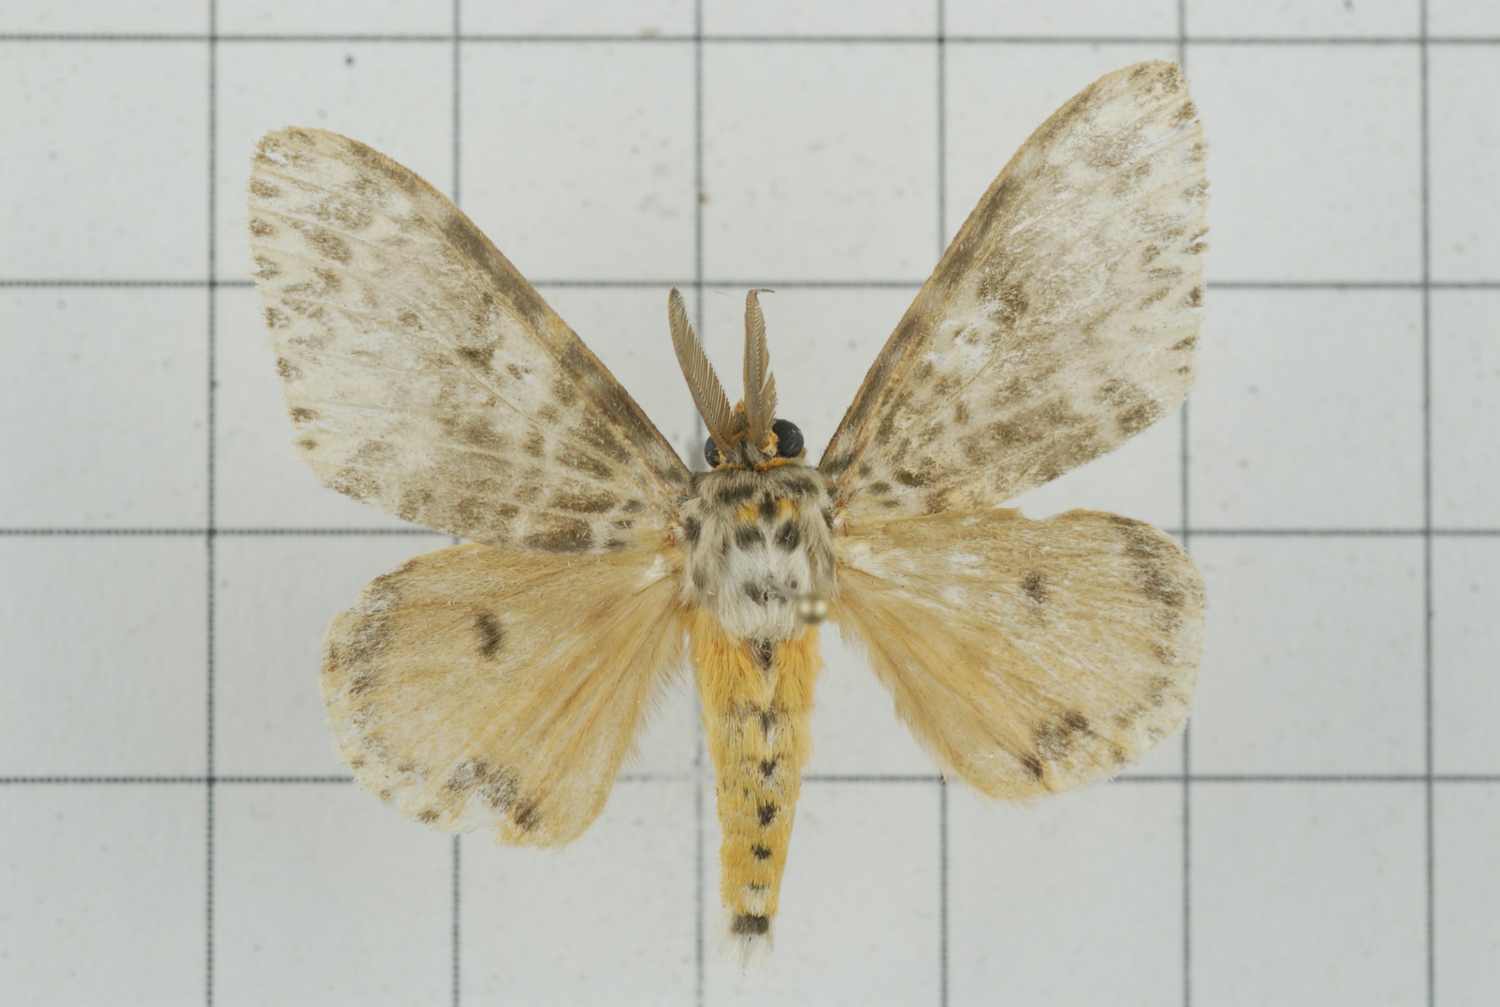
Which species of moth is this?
Lymantria mathura subpallida
